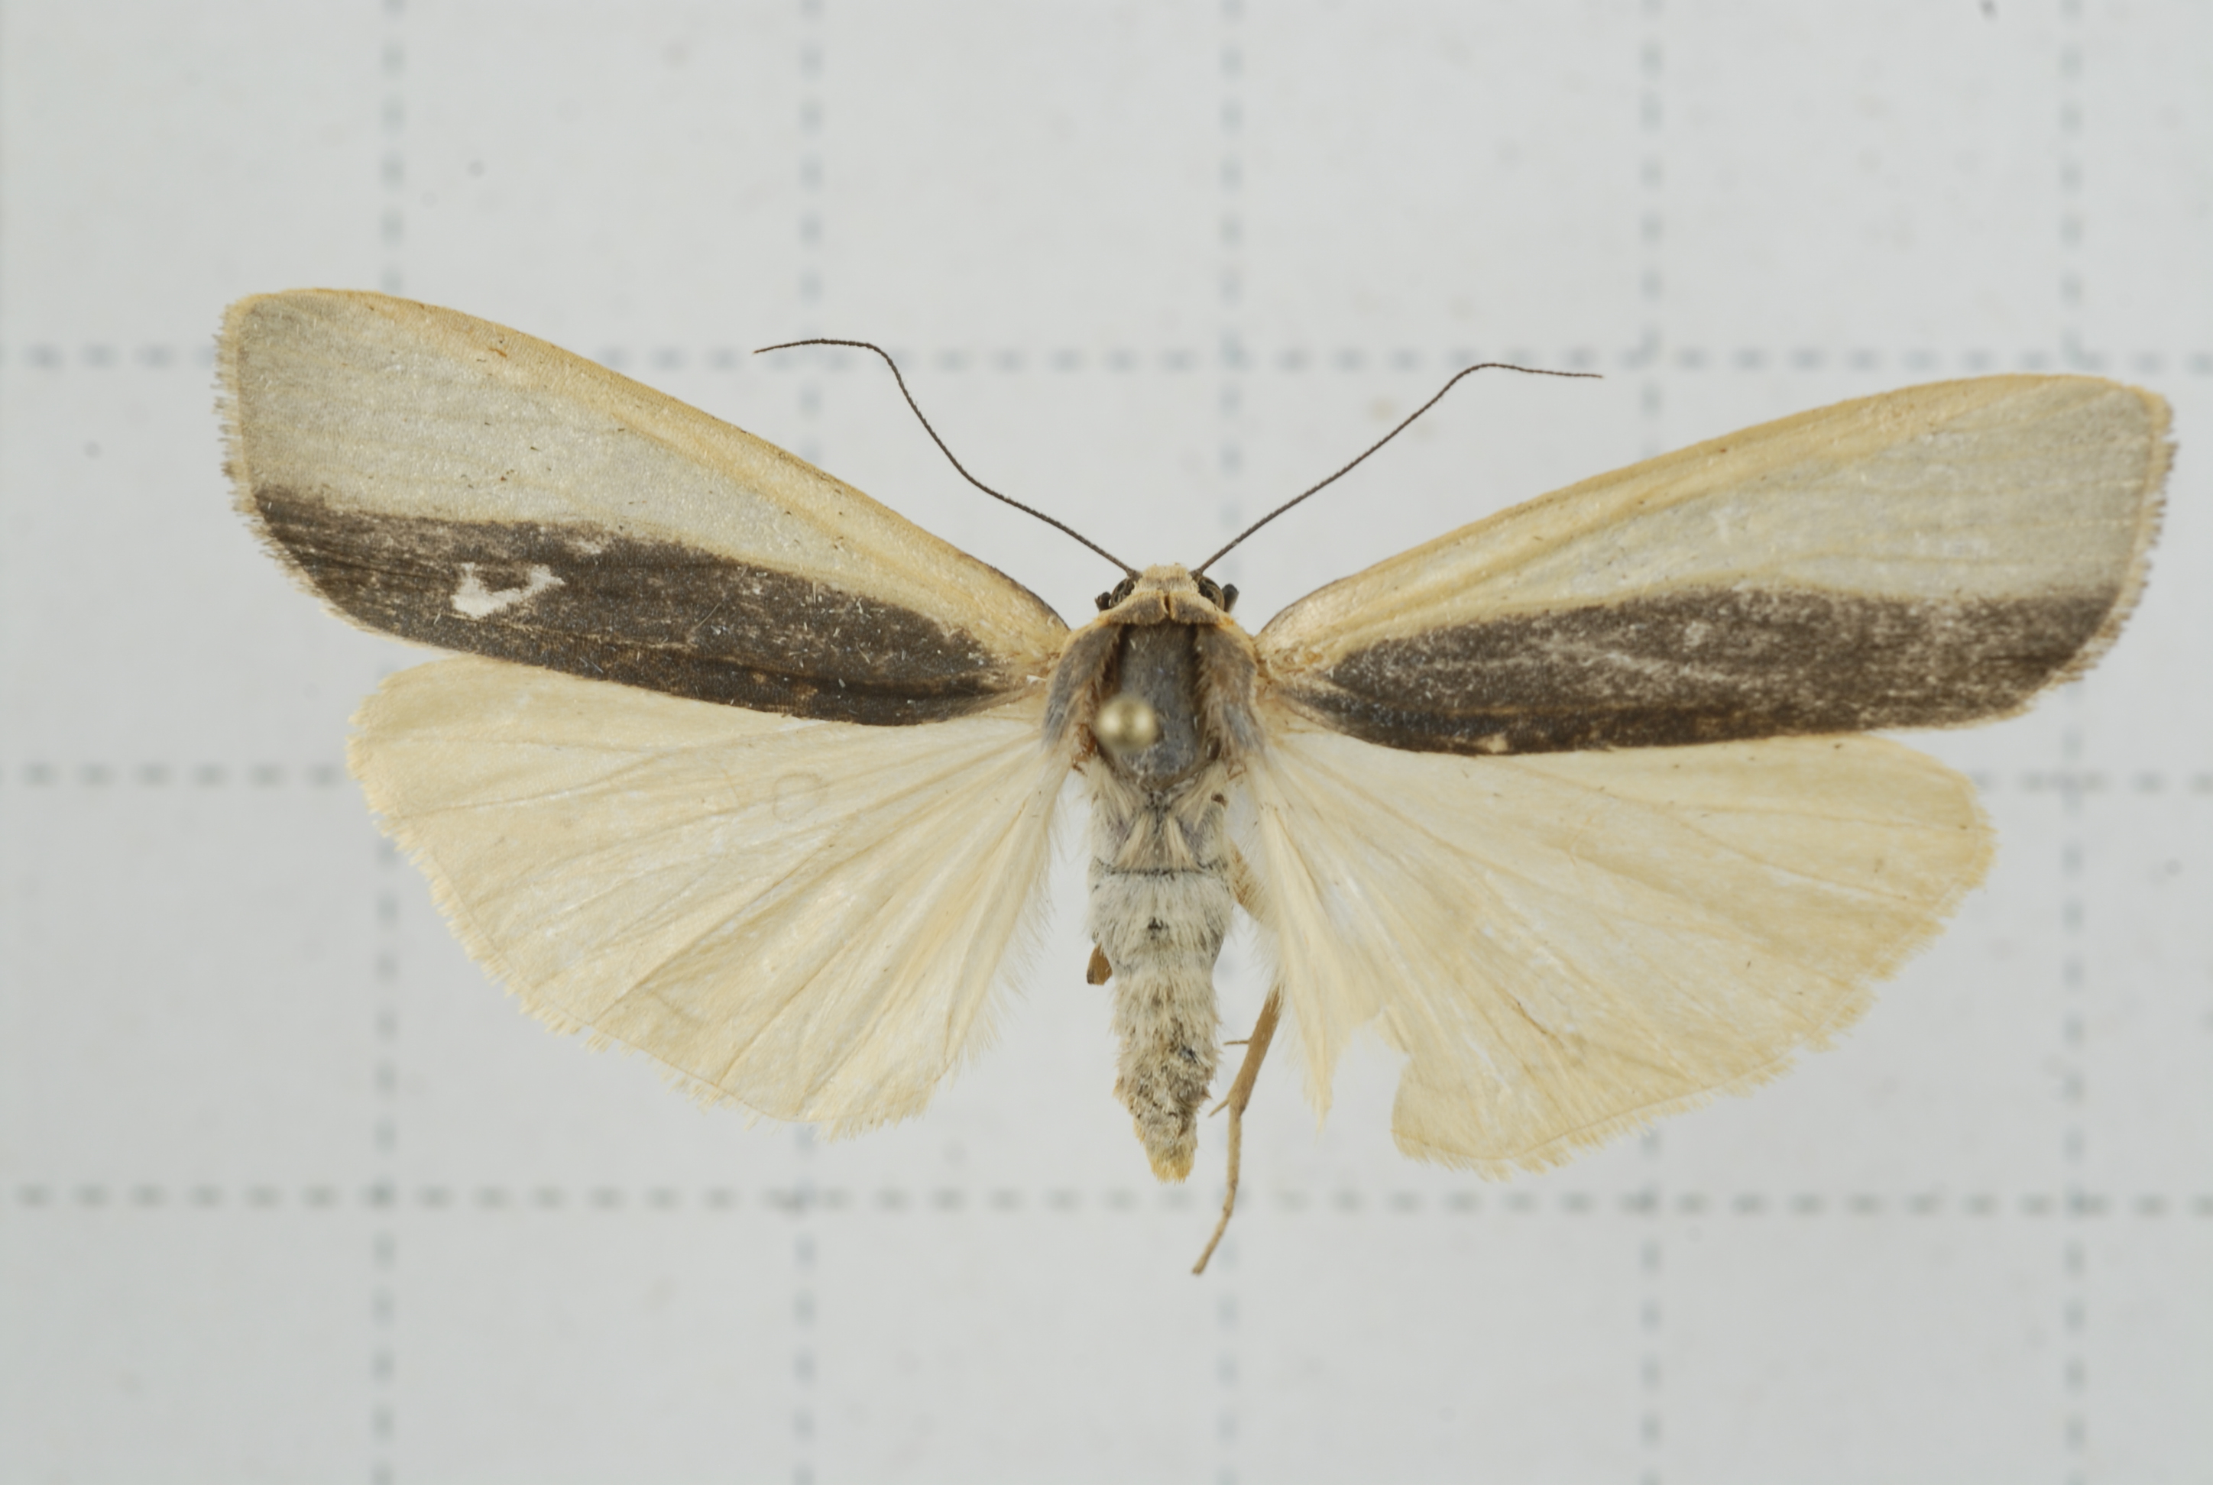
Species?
Hesudra divisa
